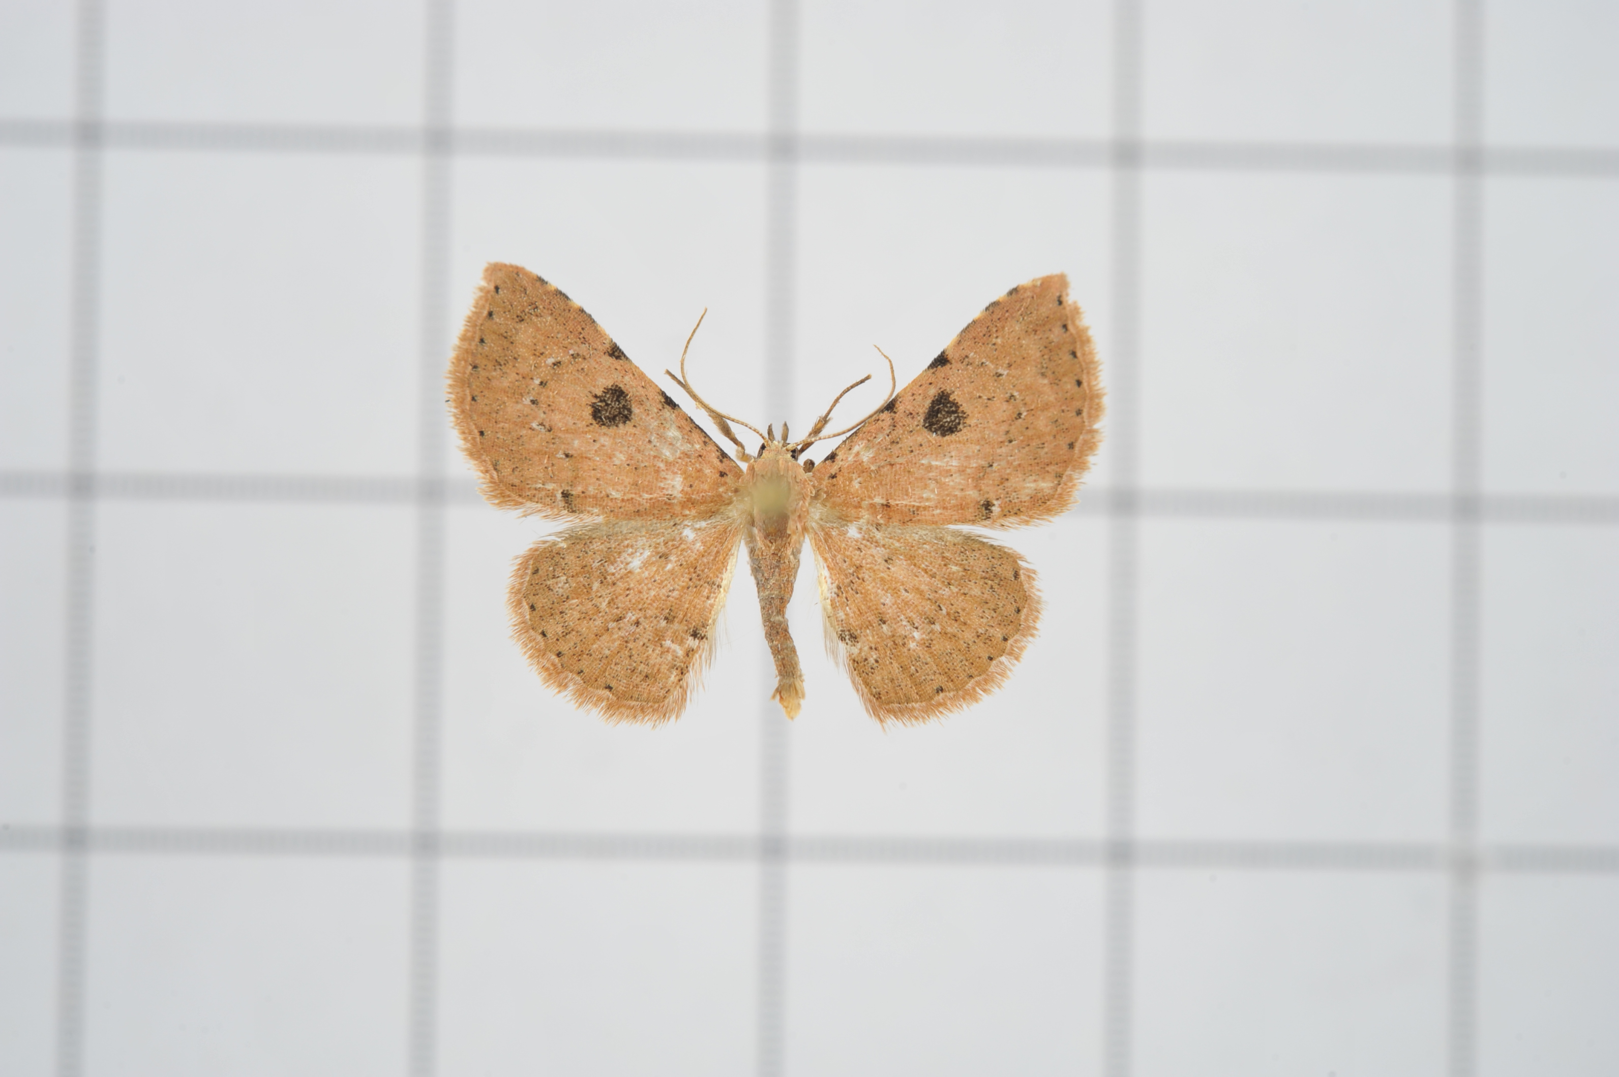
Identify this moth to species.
Corgatha trichogyia
